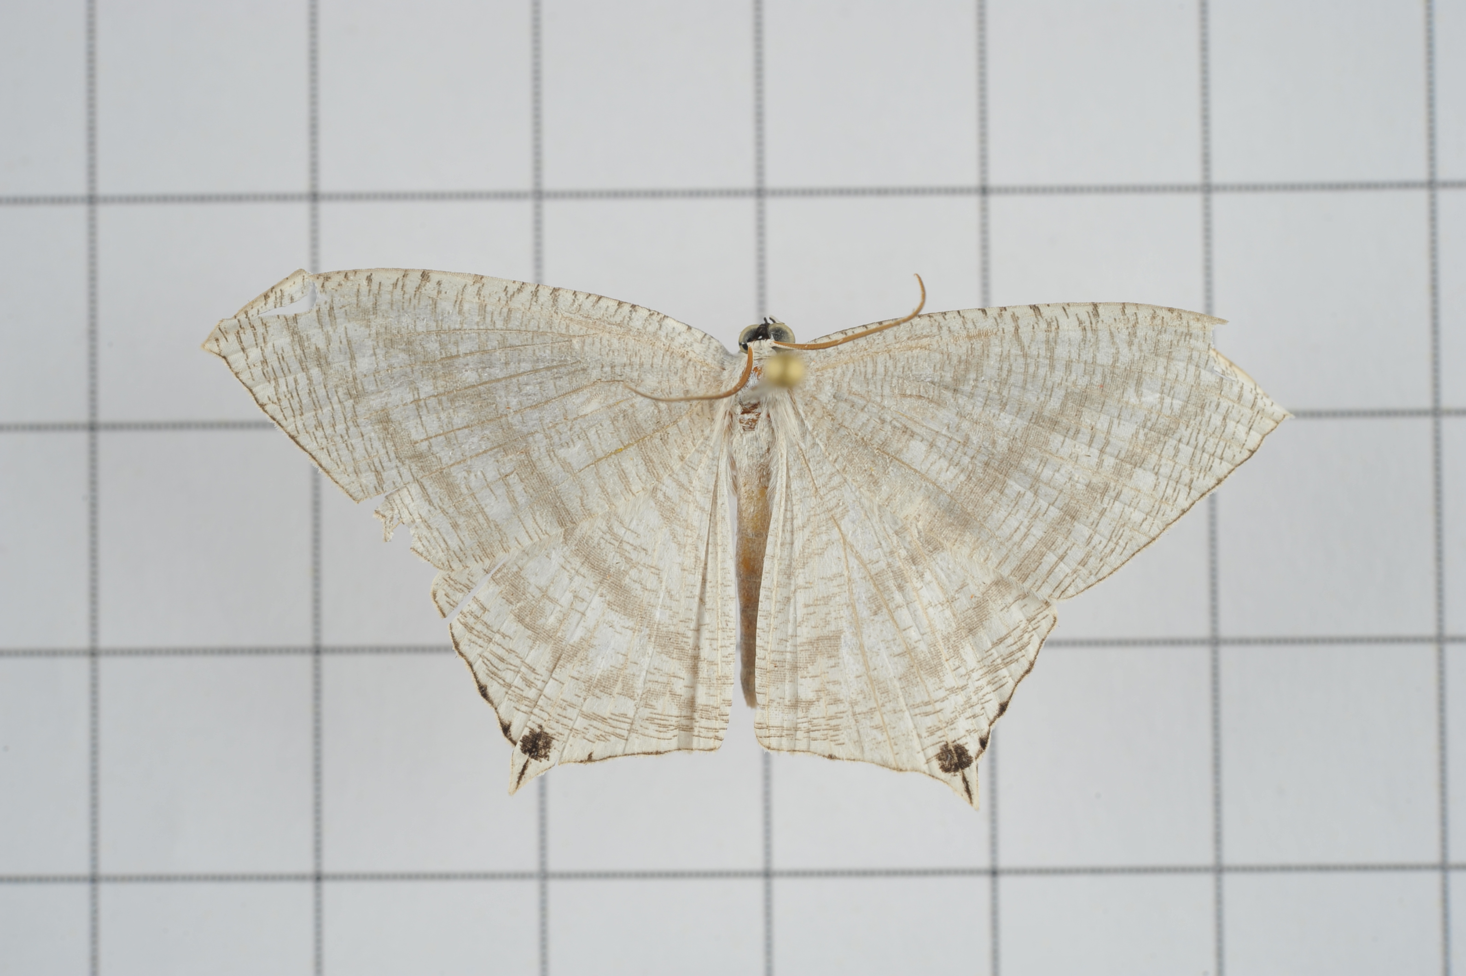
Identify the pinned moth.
Micronia aculeata
